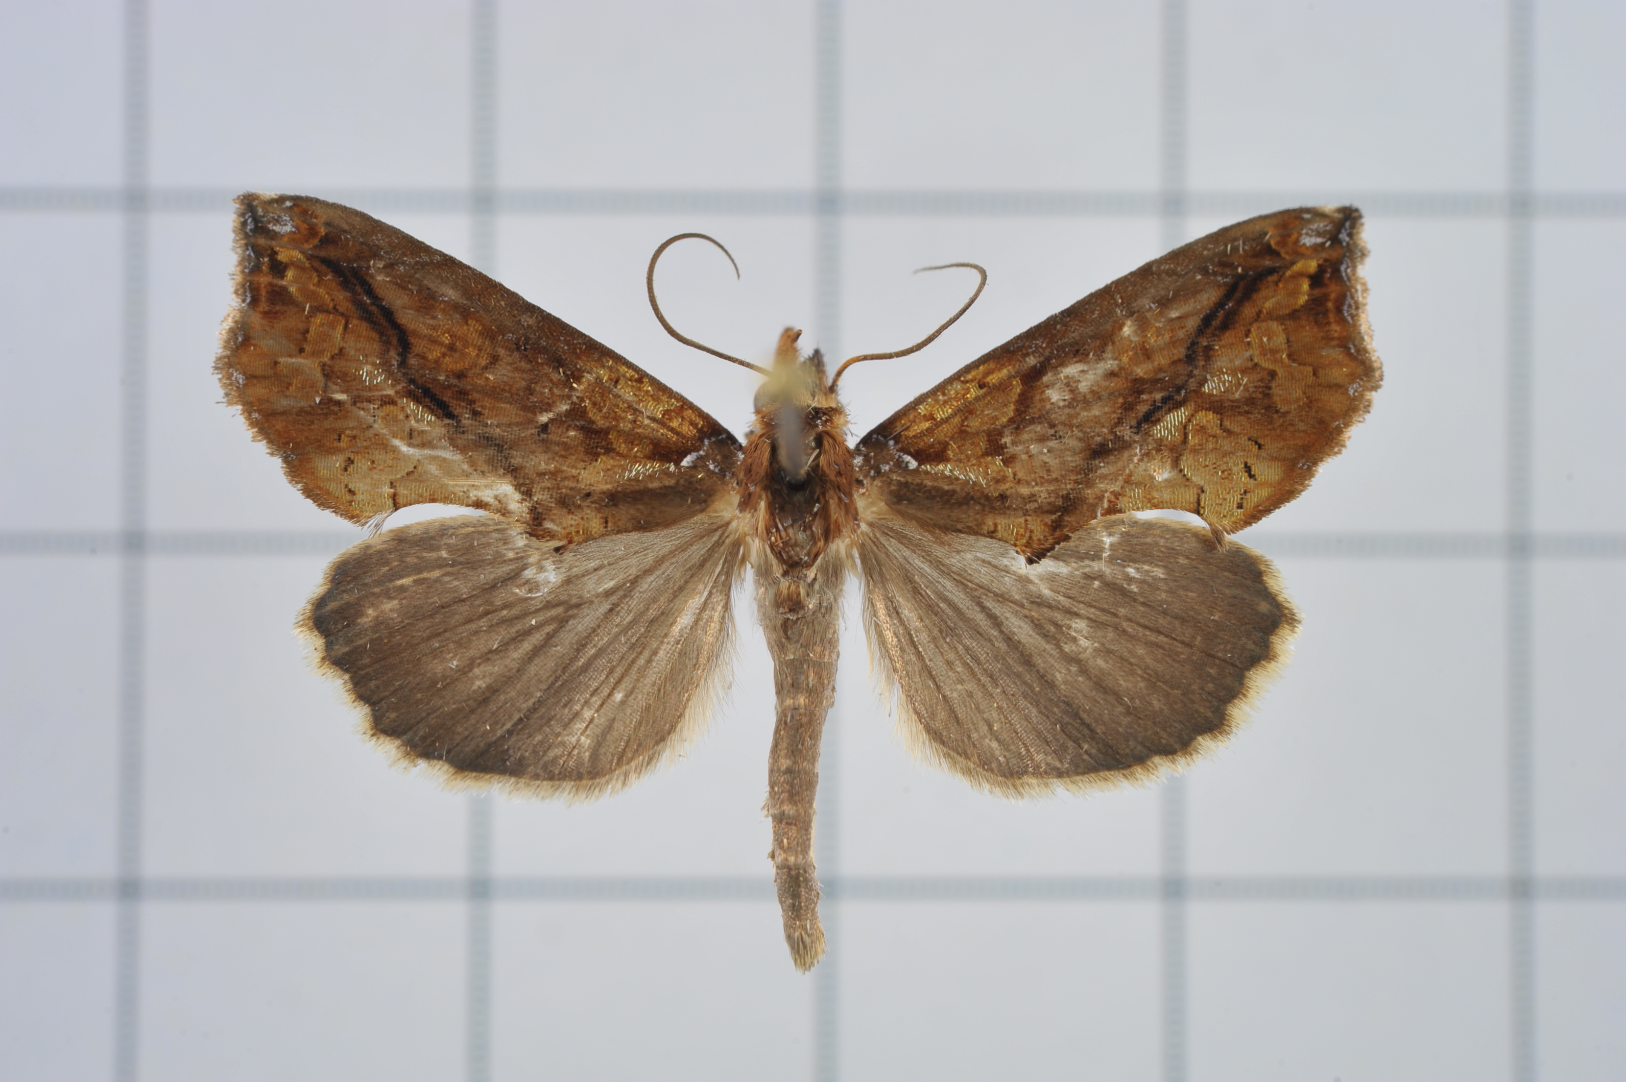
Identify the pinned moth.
Plusiodonta coelonota
